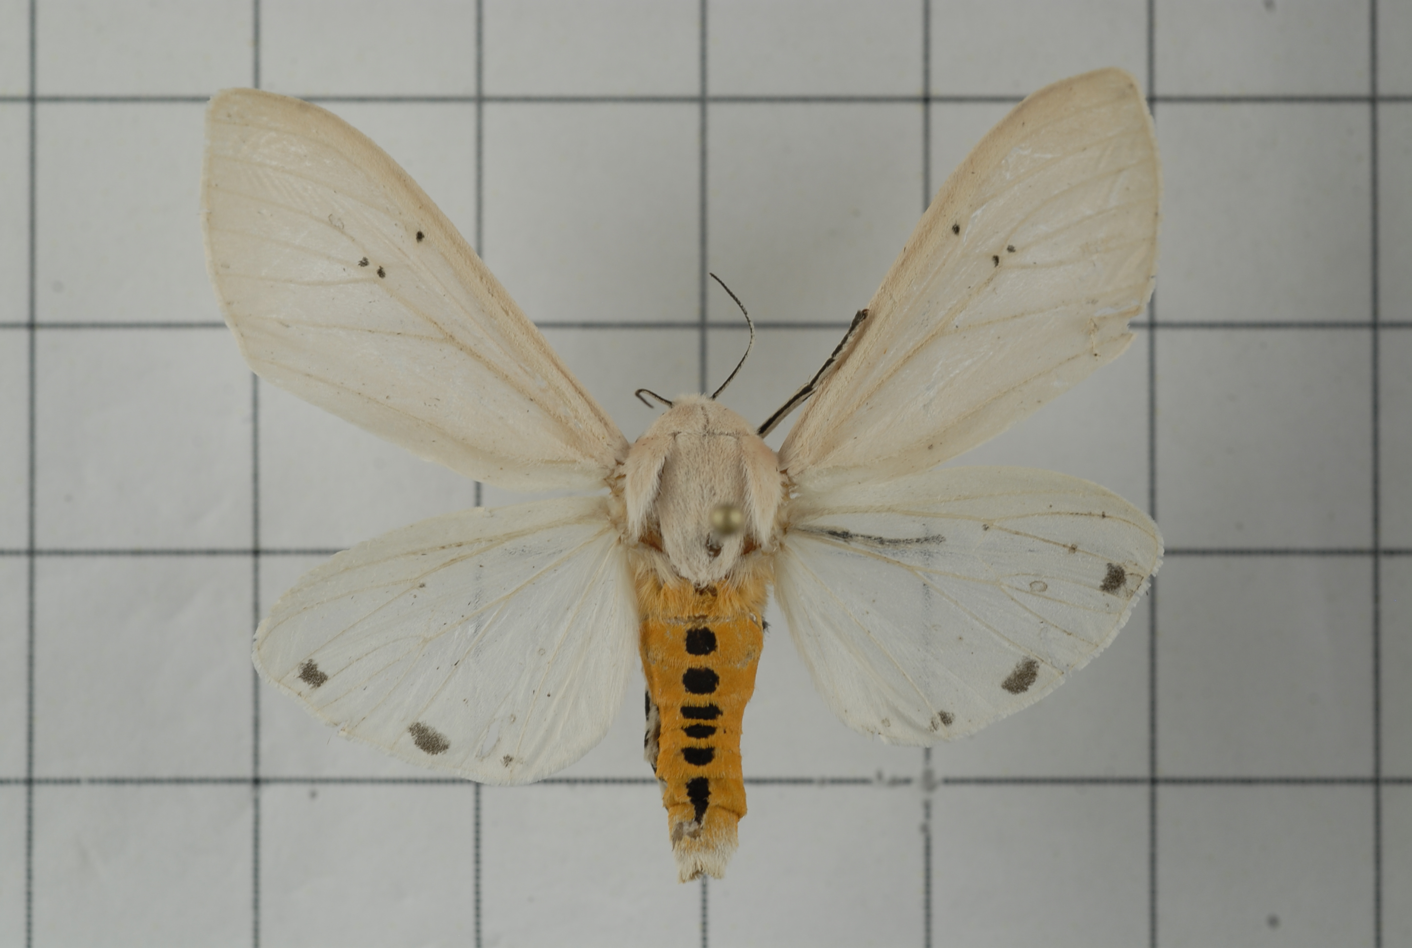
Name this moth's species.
Creatonotos transiens koni
